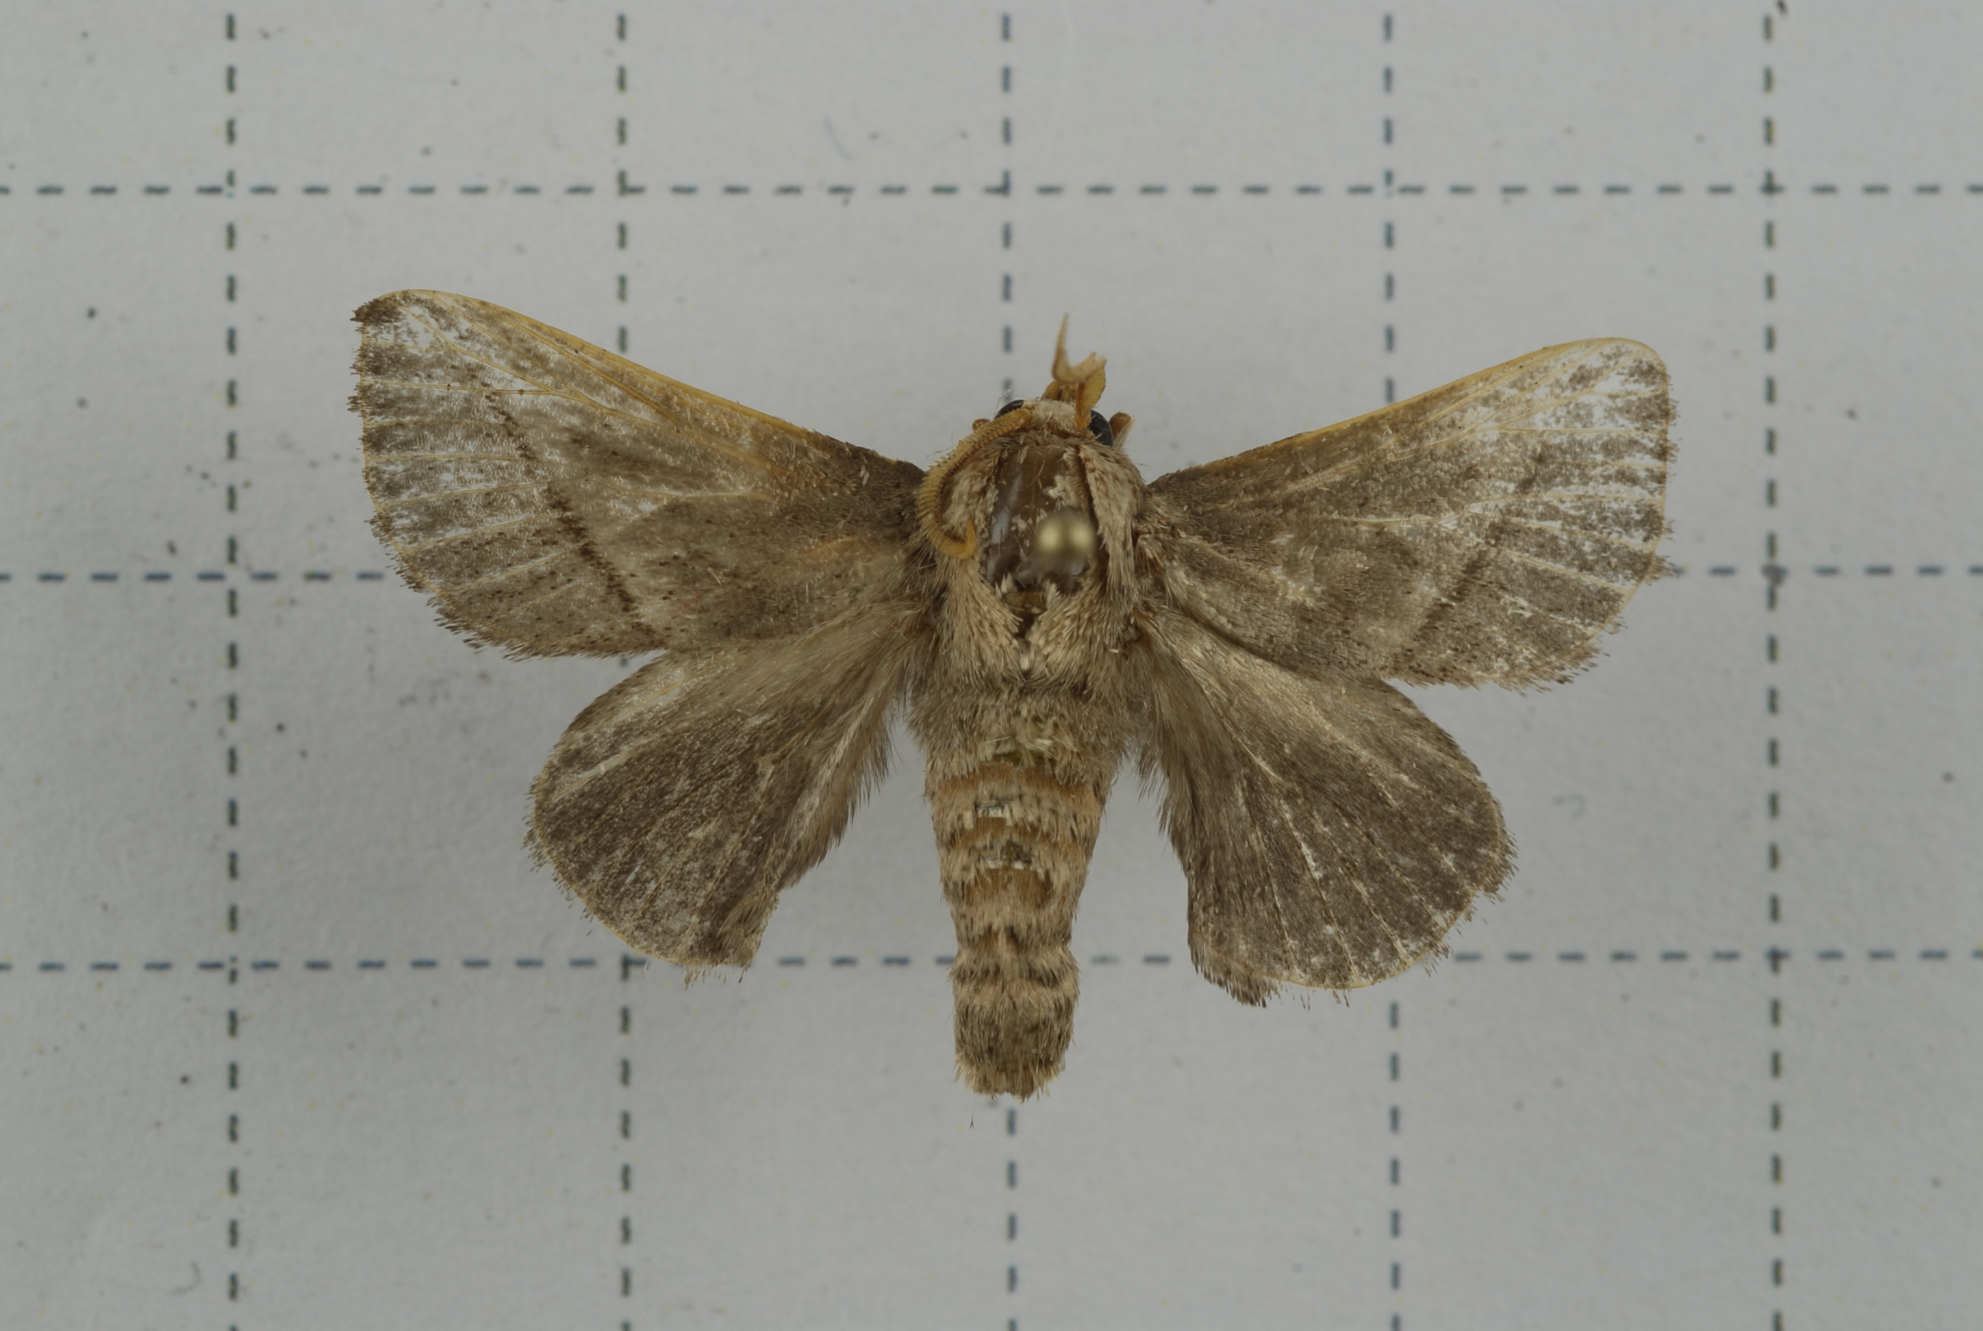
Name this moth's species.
Thosea sinensis
